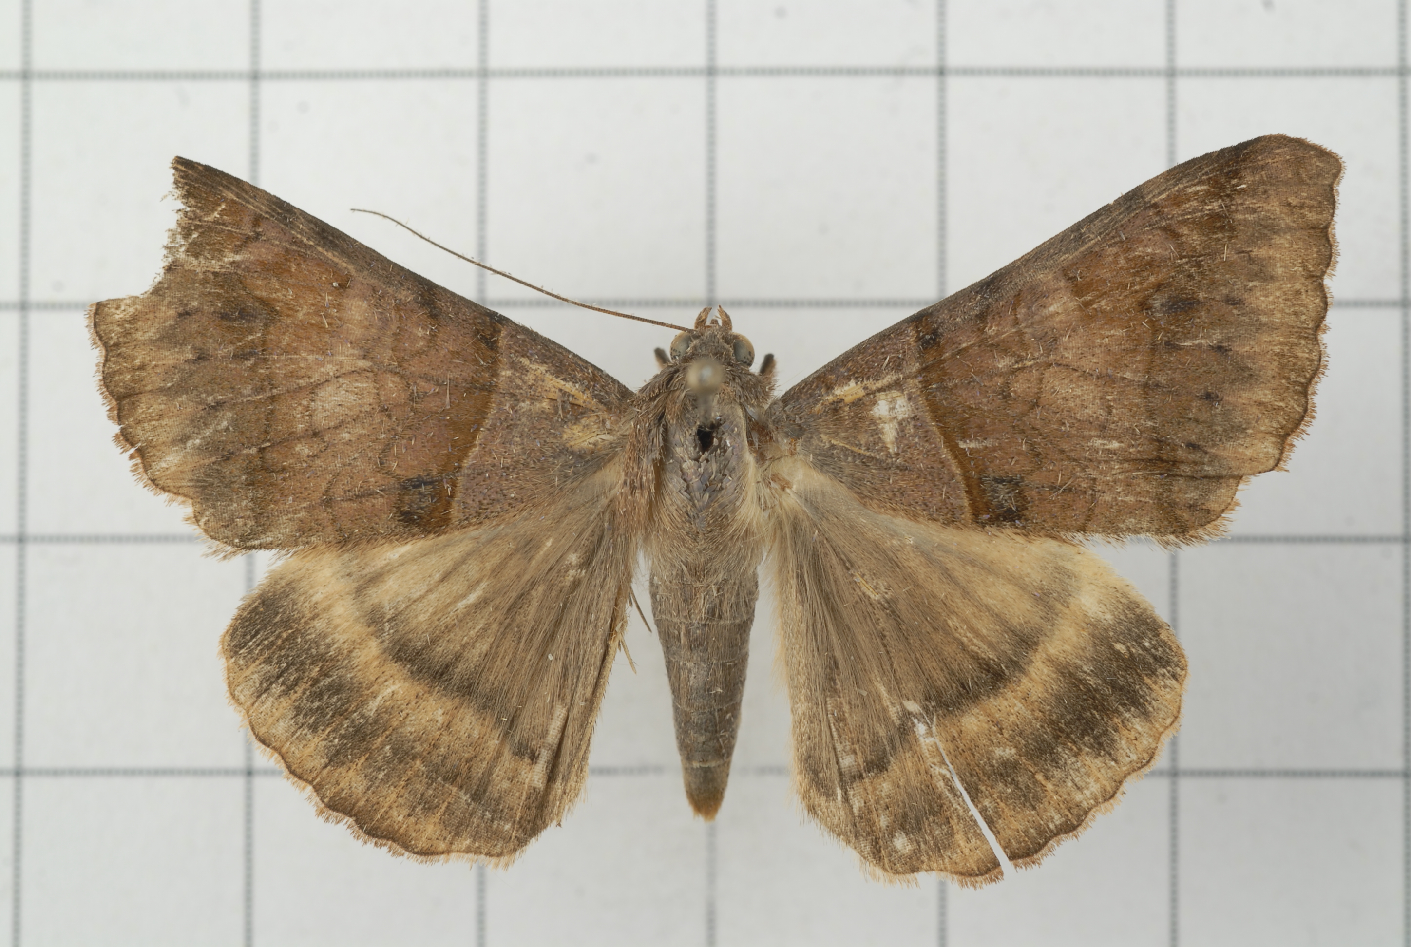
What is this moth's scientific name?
Mocis undata
